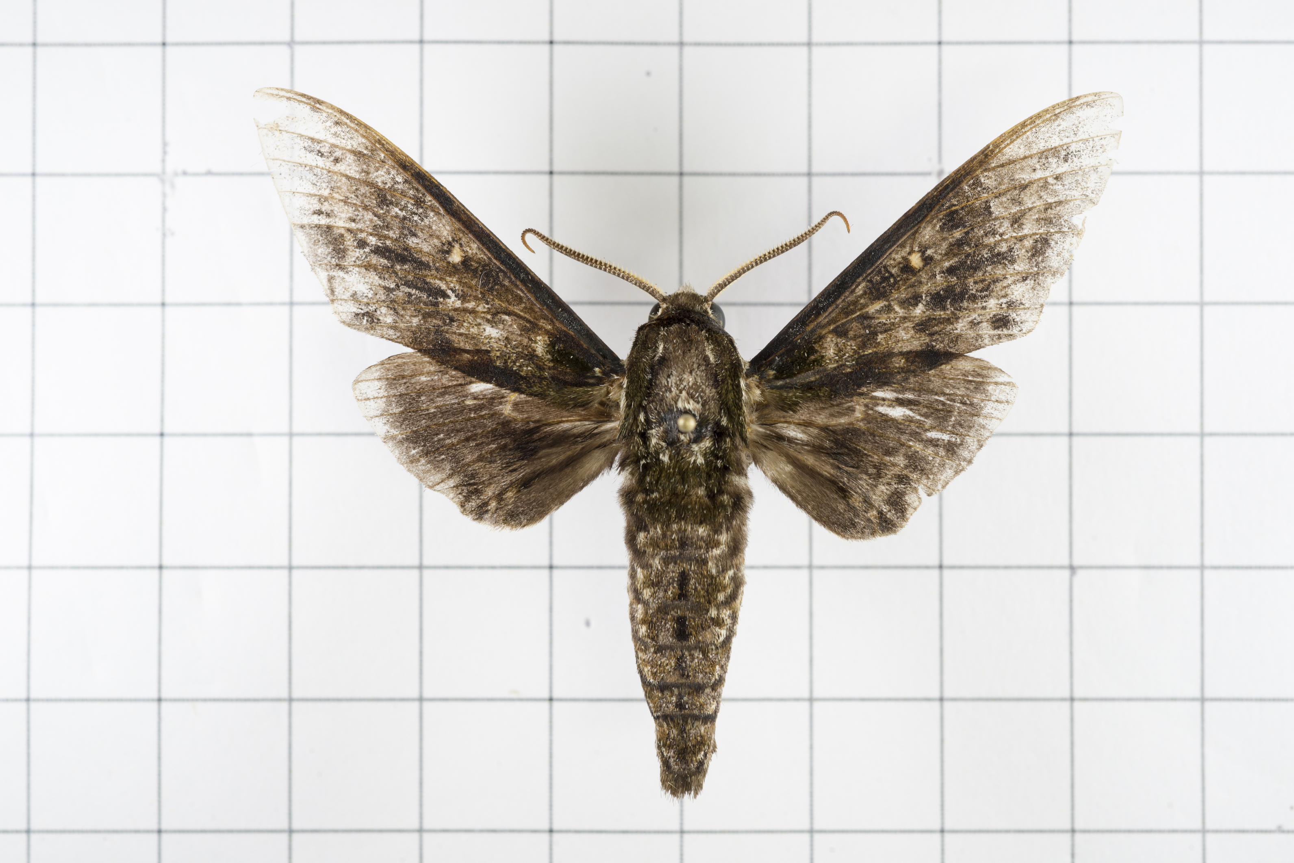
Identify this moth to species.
Dolbina formosana
